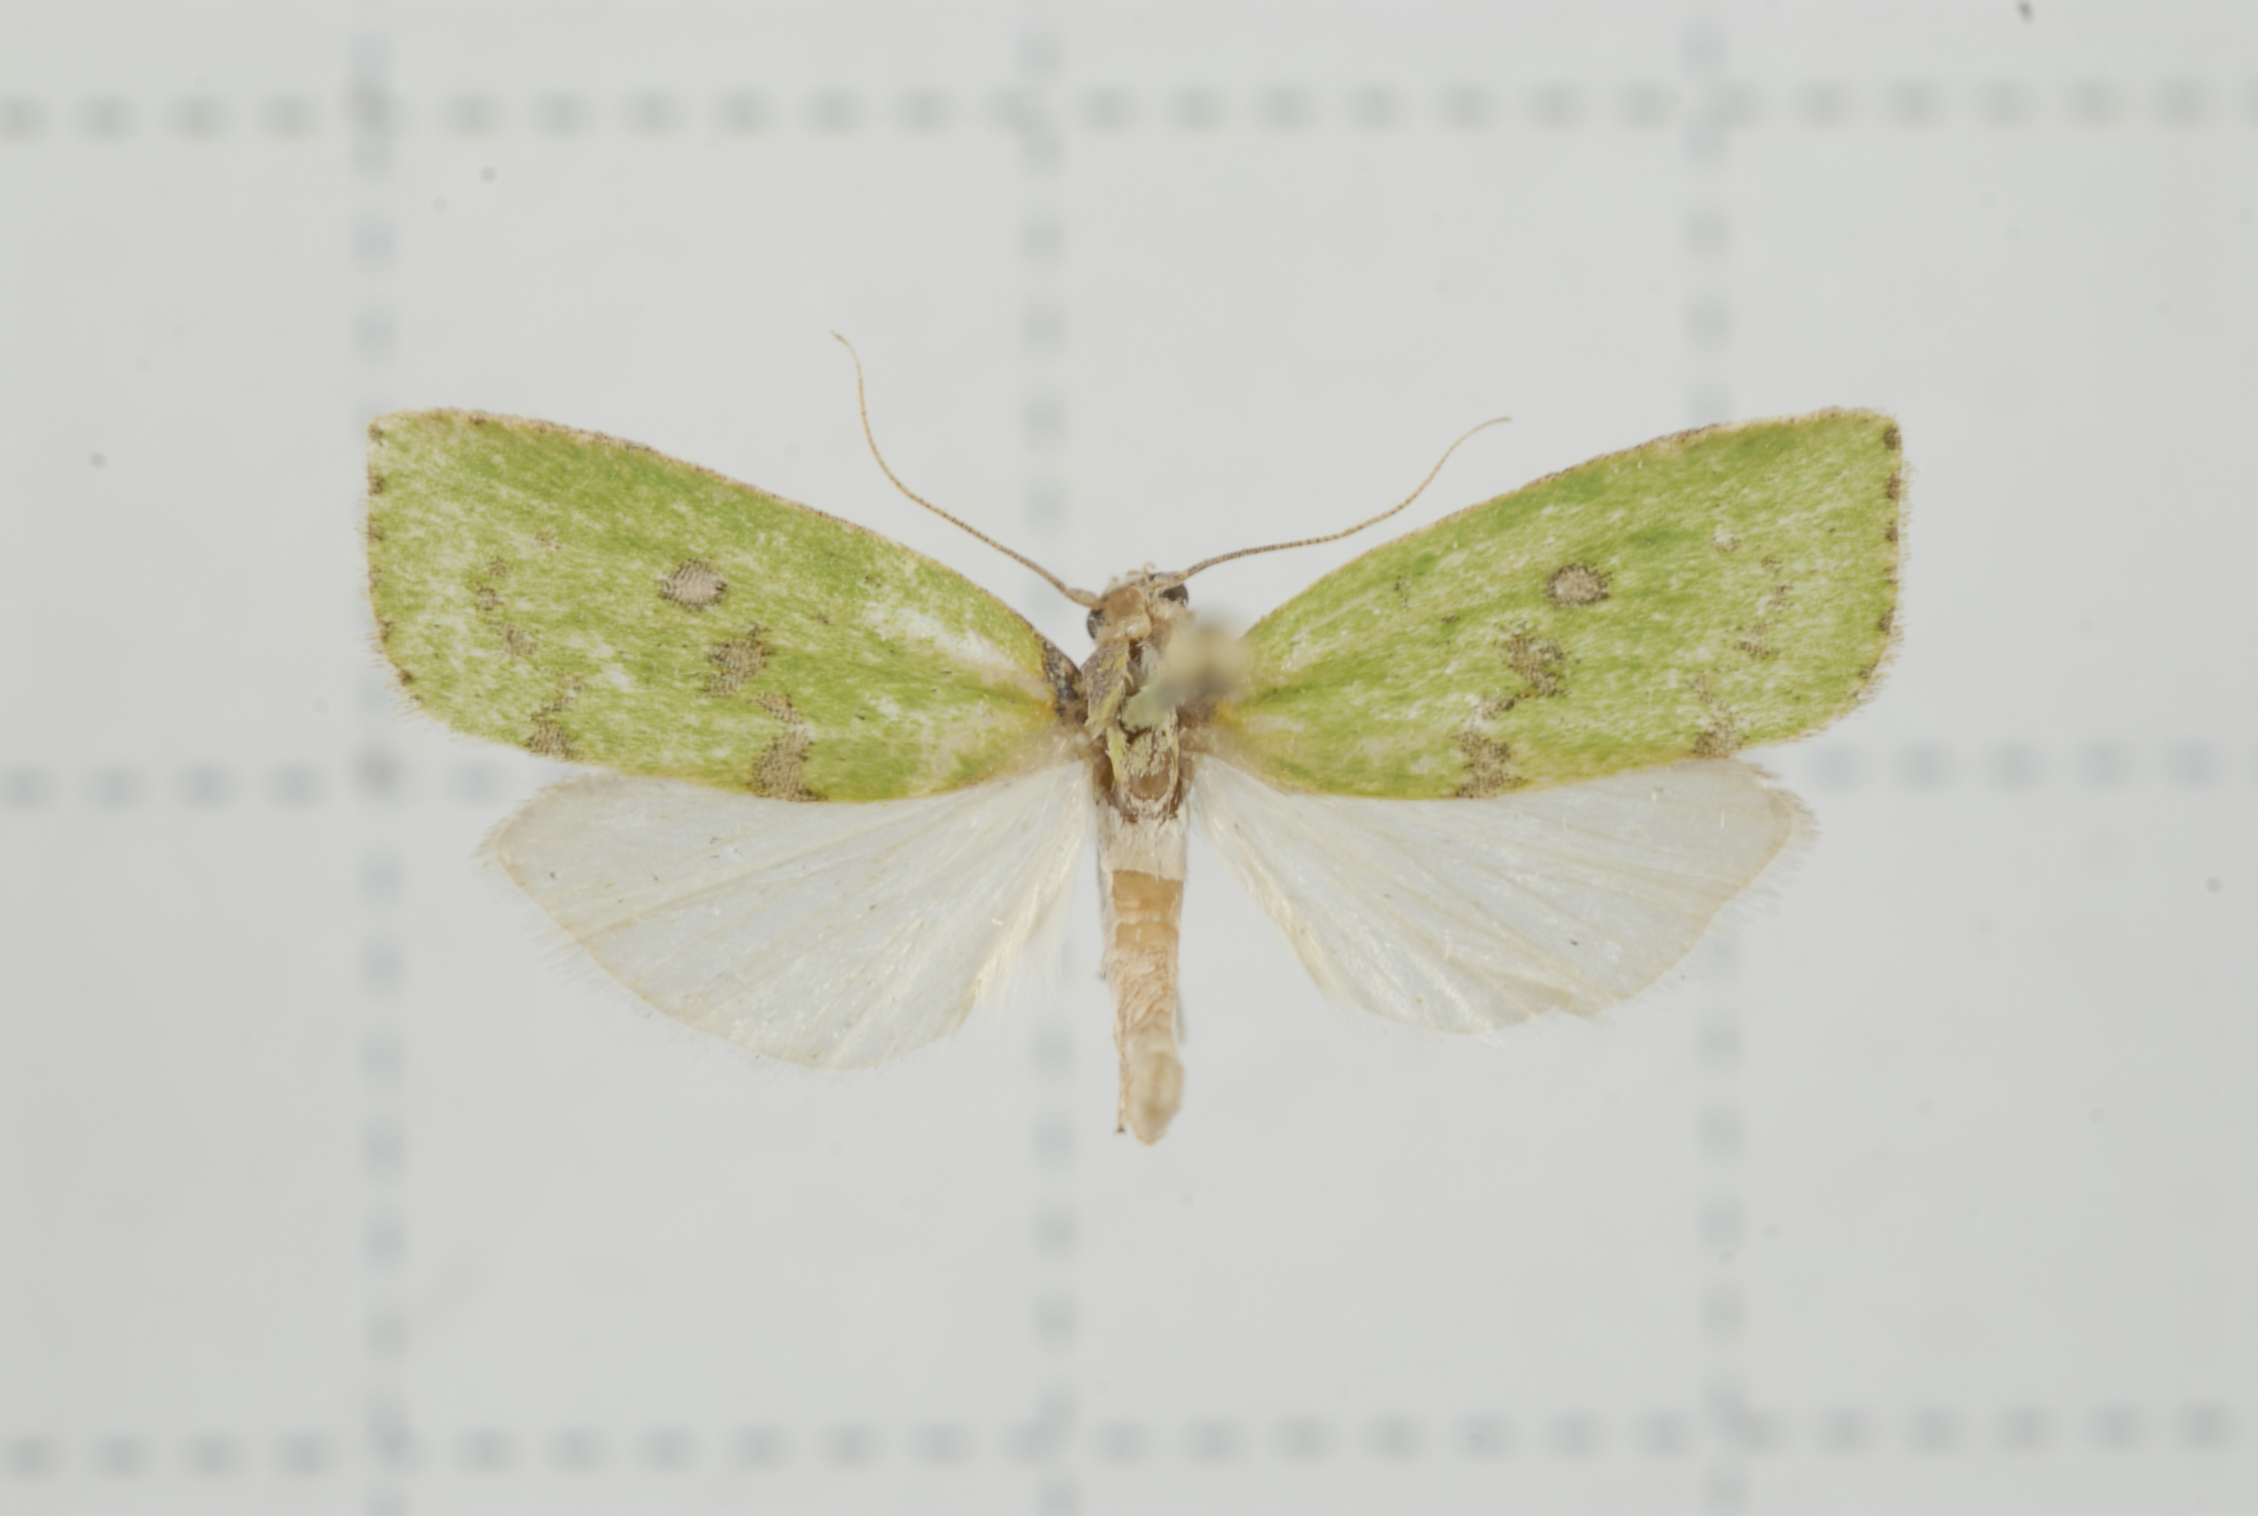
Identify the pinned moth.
Doloessa viridis
